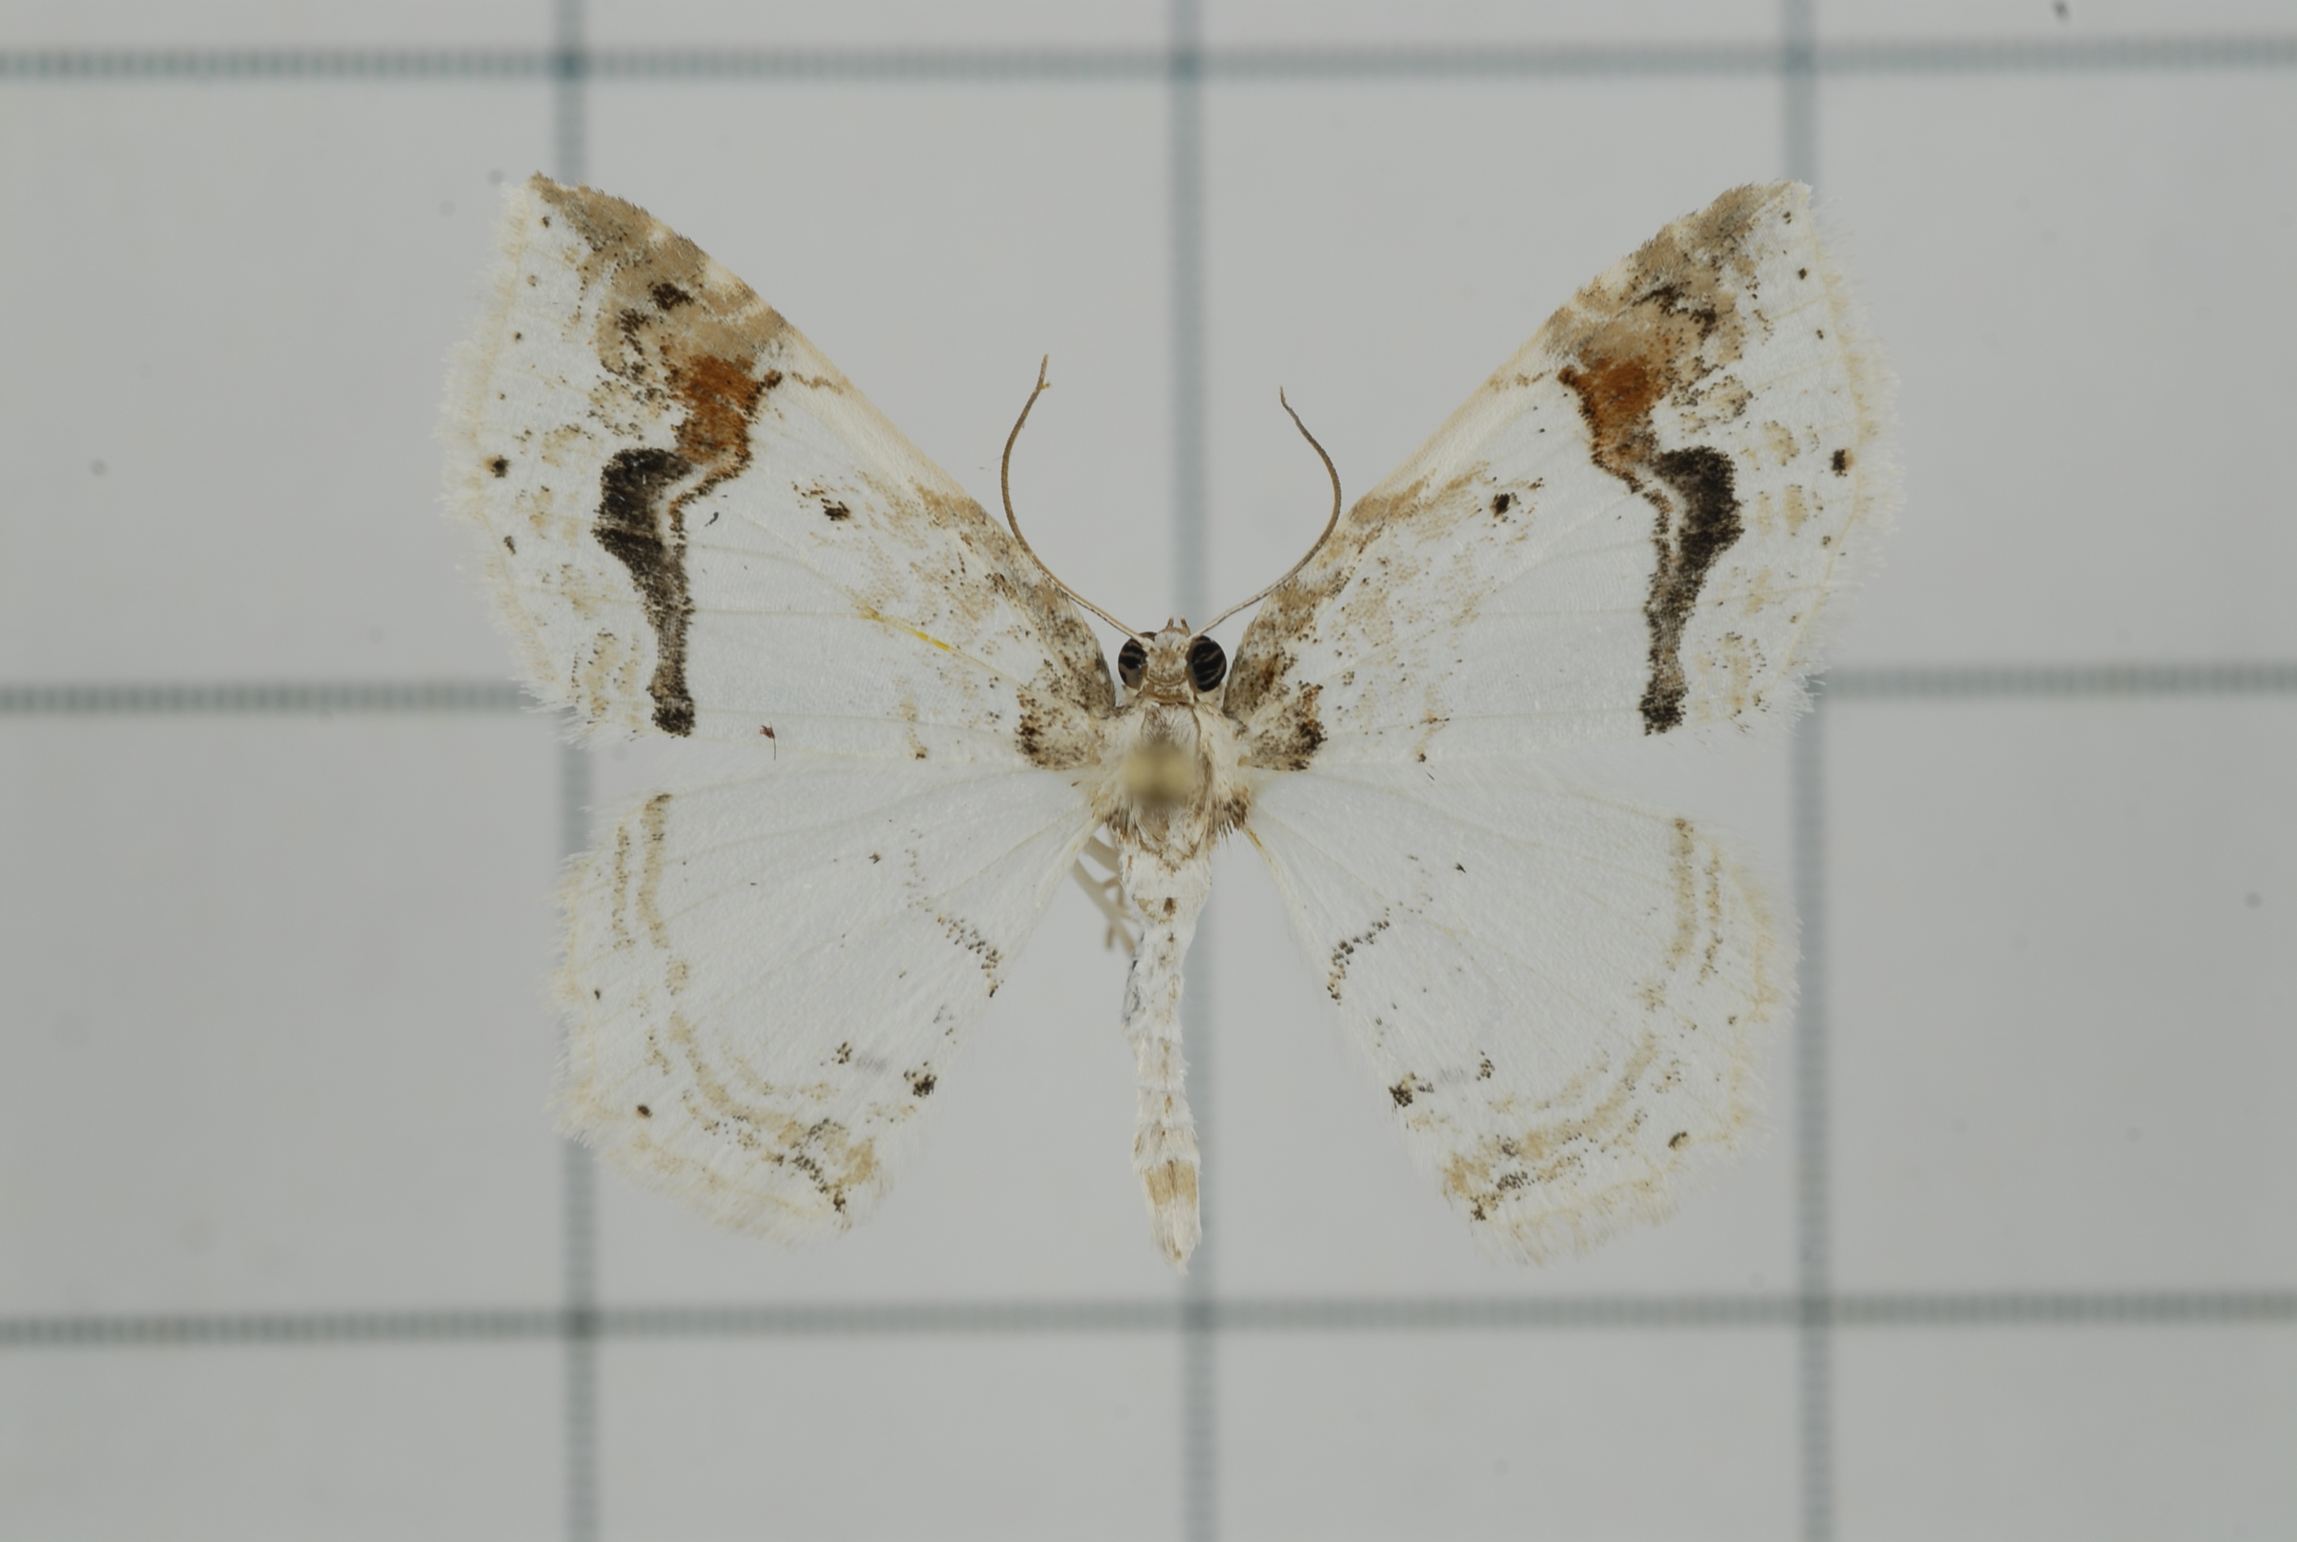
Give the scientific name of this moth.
Asthena undulata
